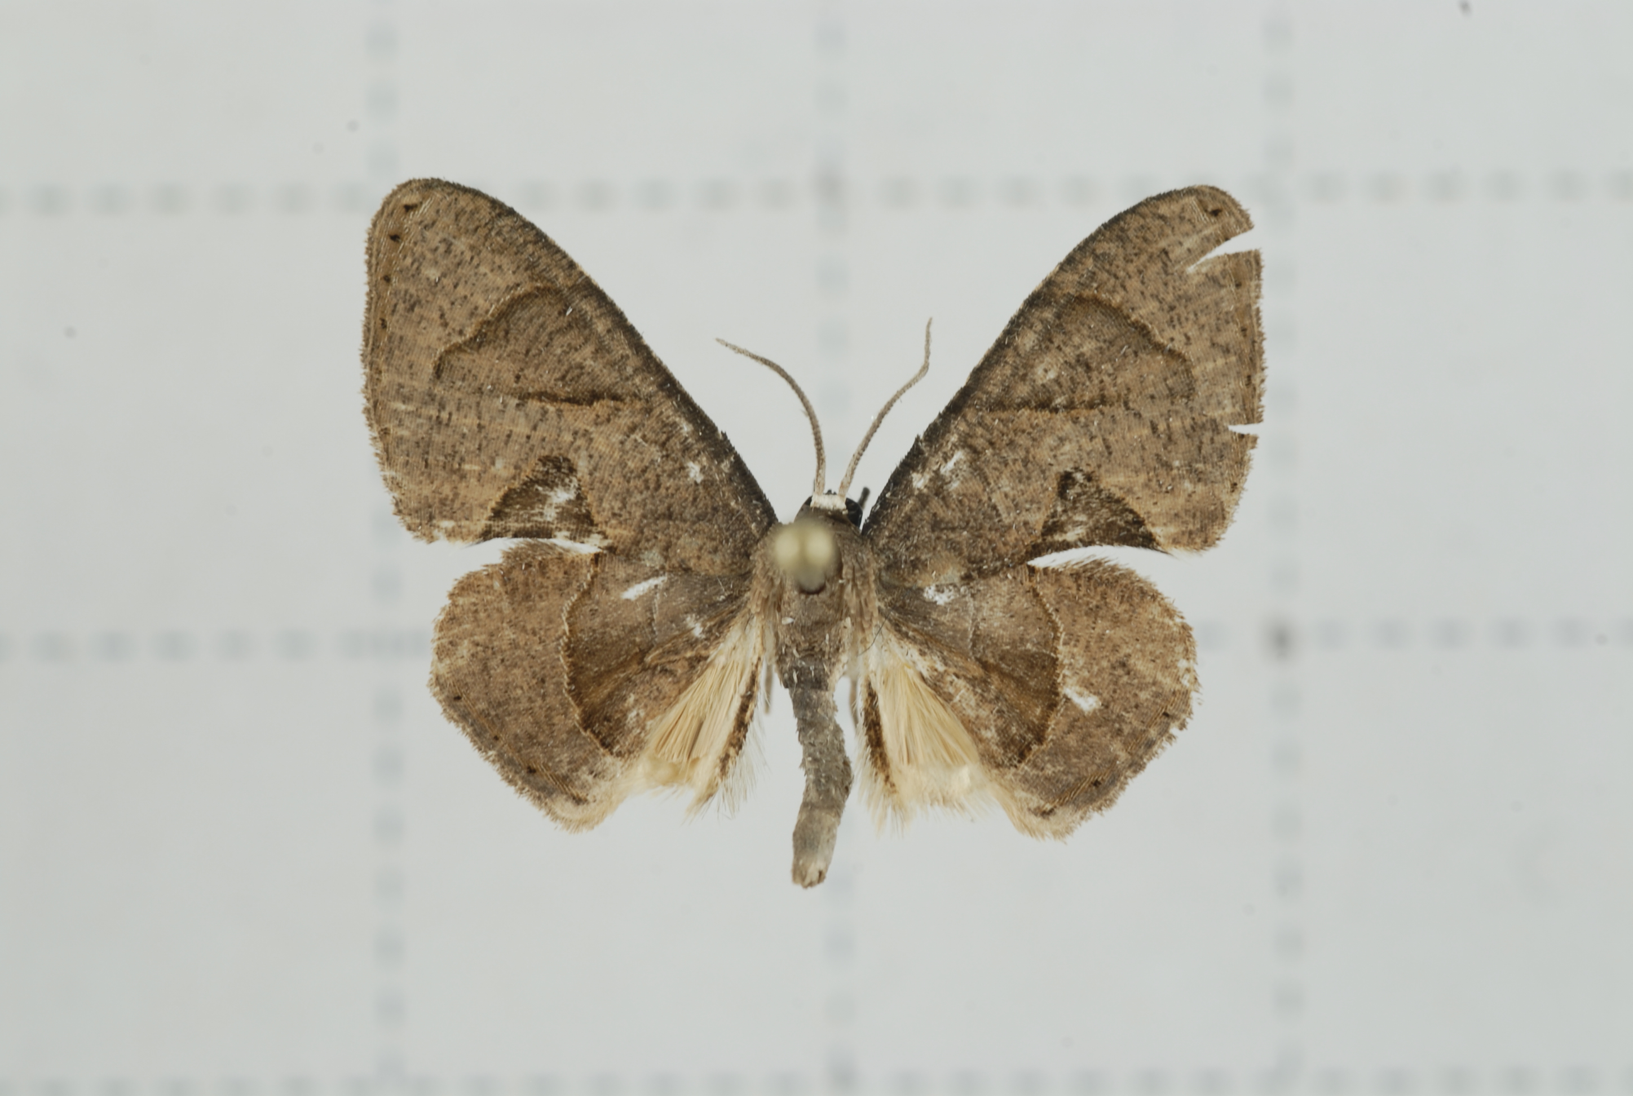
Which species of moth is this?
Phazaca kosemponicola
